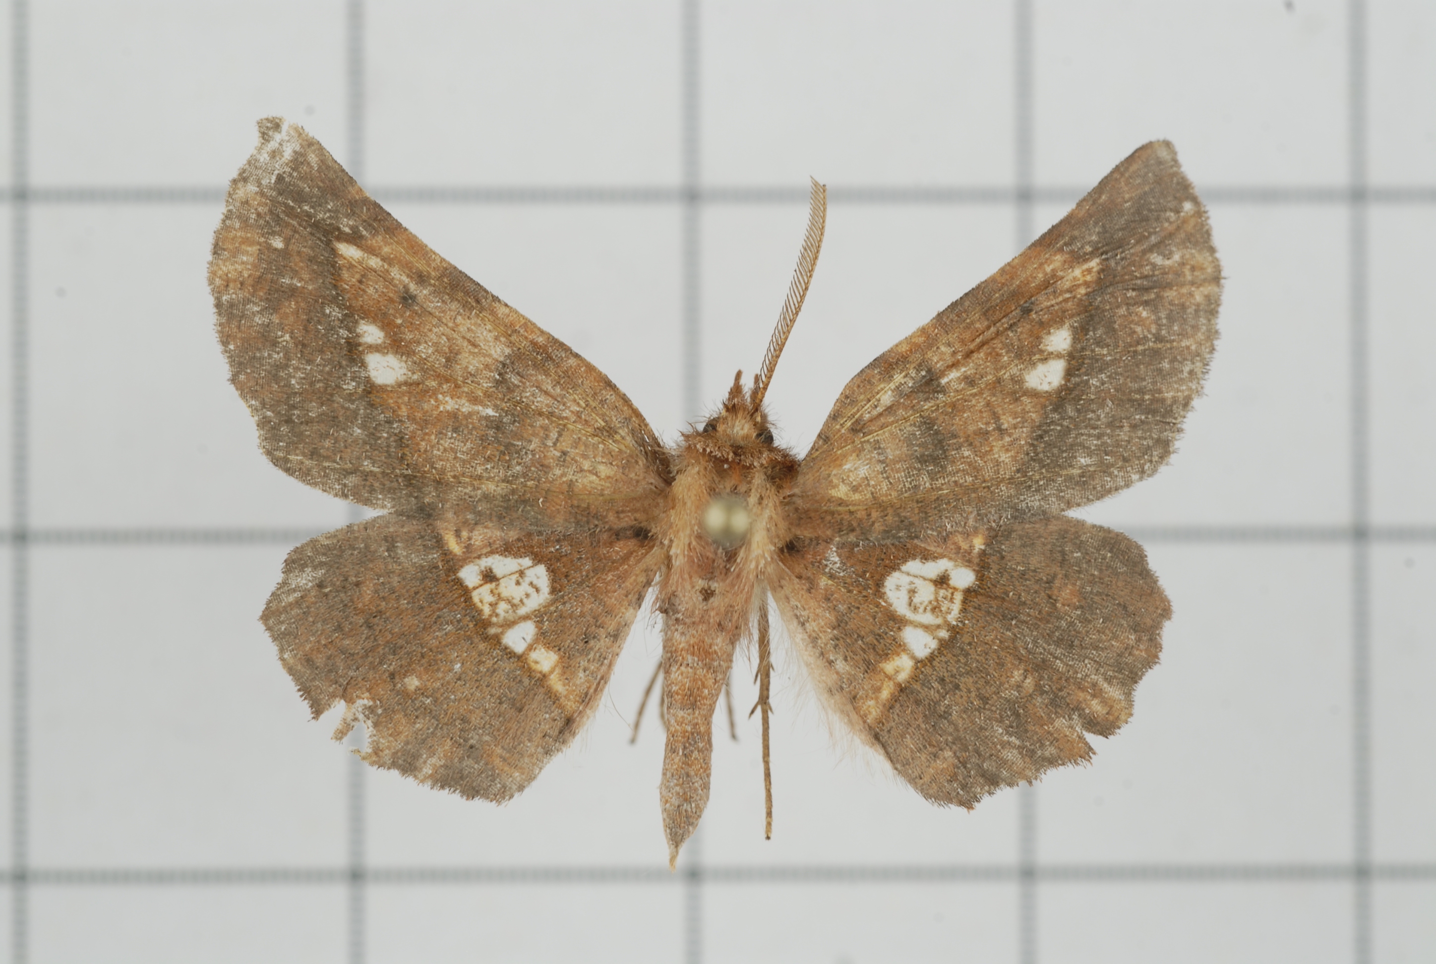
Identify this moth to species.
Garaeus specularis specularis
